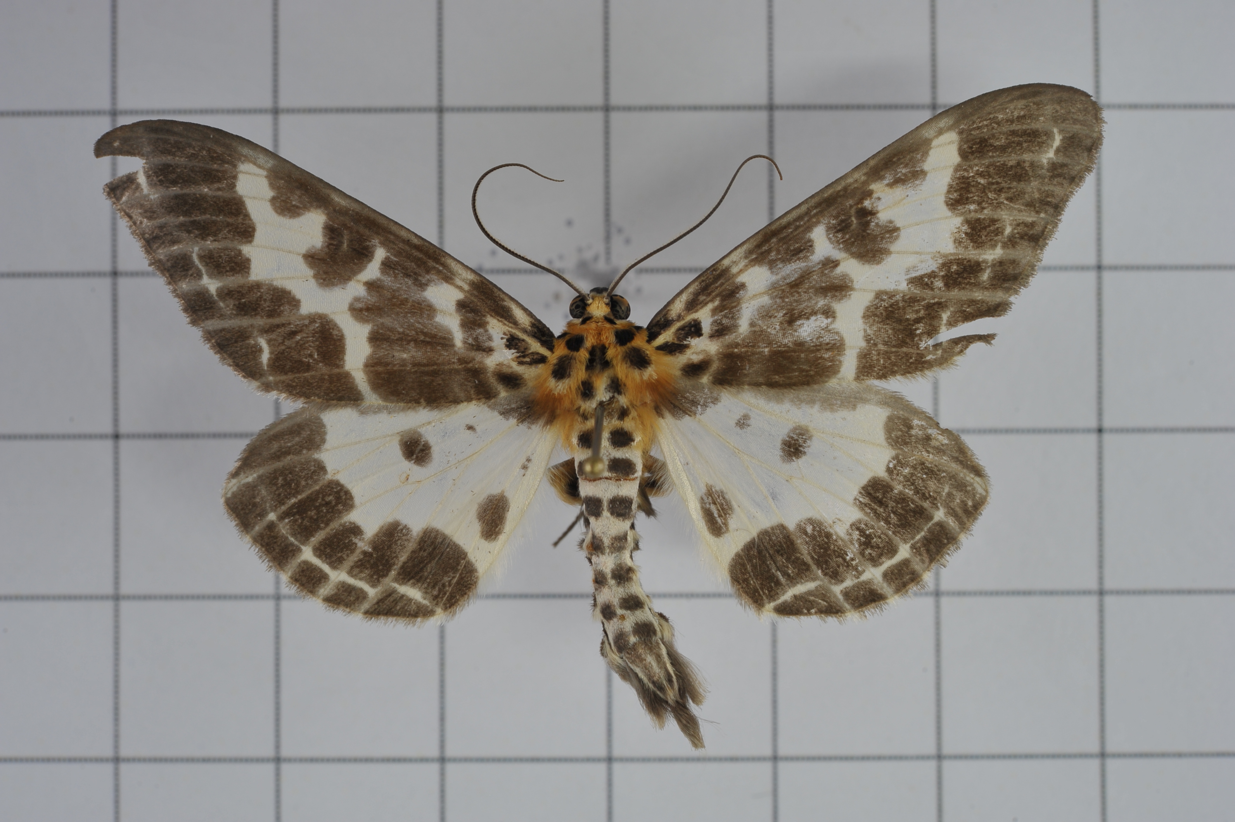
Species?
Pogonopygia nigralbata nigralbata
